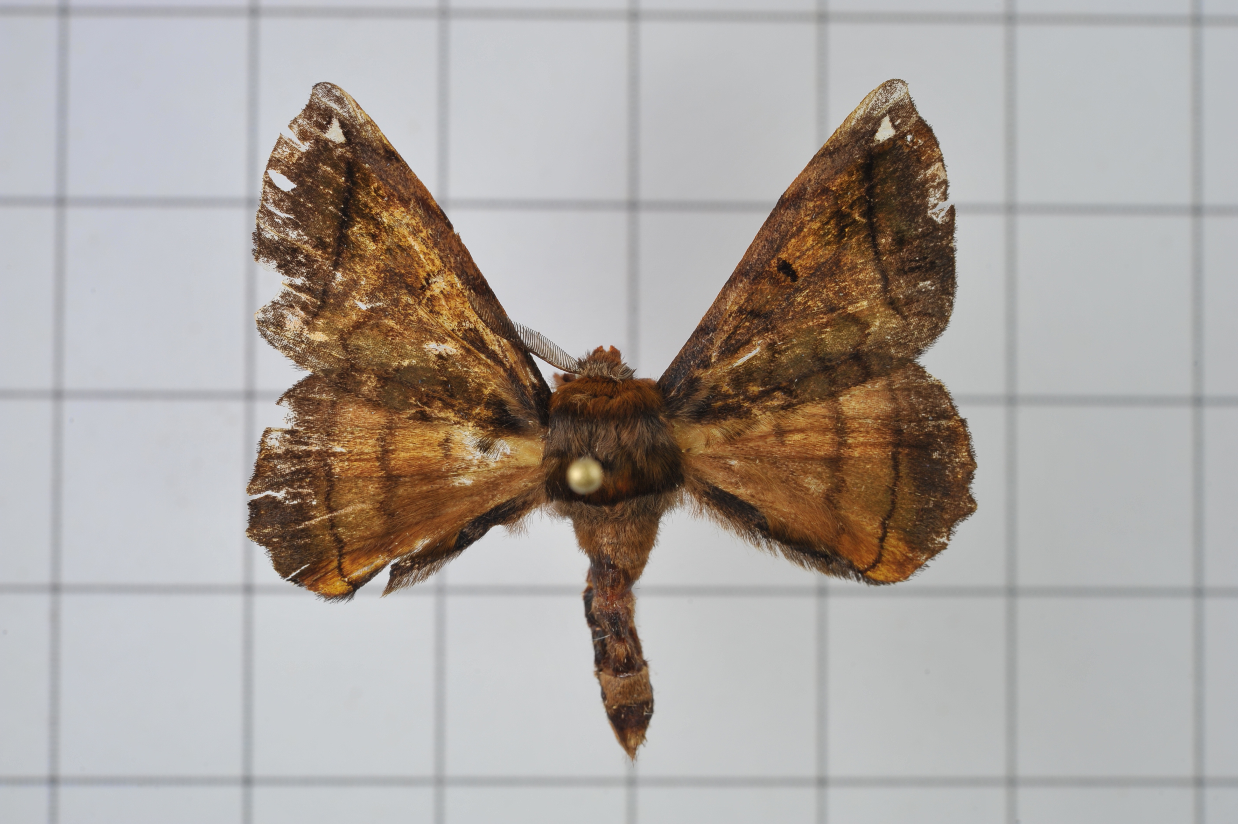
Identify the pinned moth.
Prismosticta fenestrata
